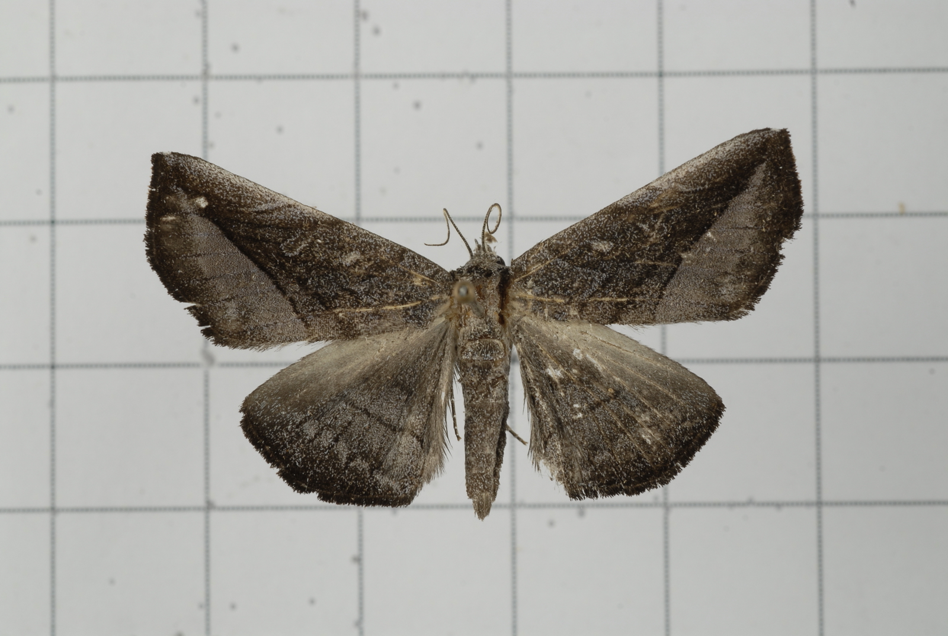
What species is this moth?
Arytrurides inornatus
